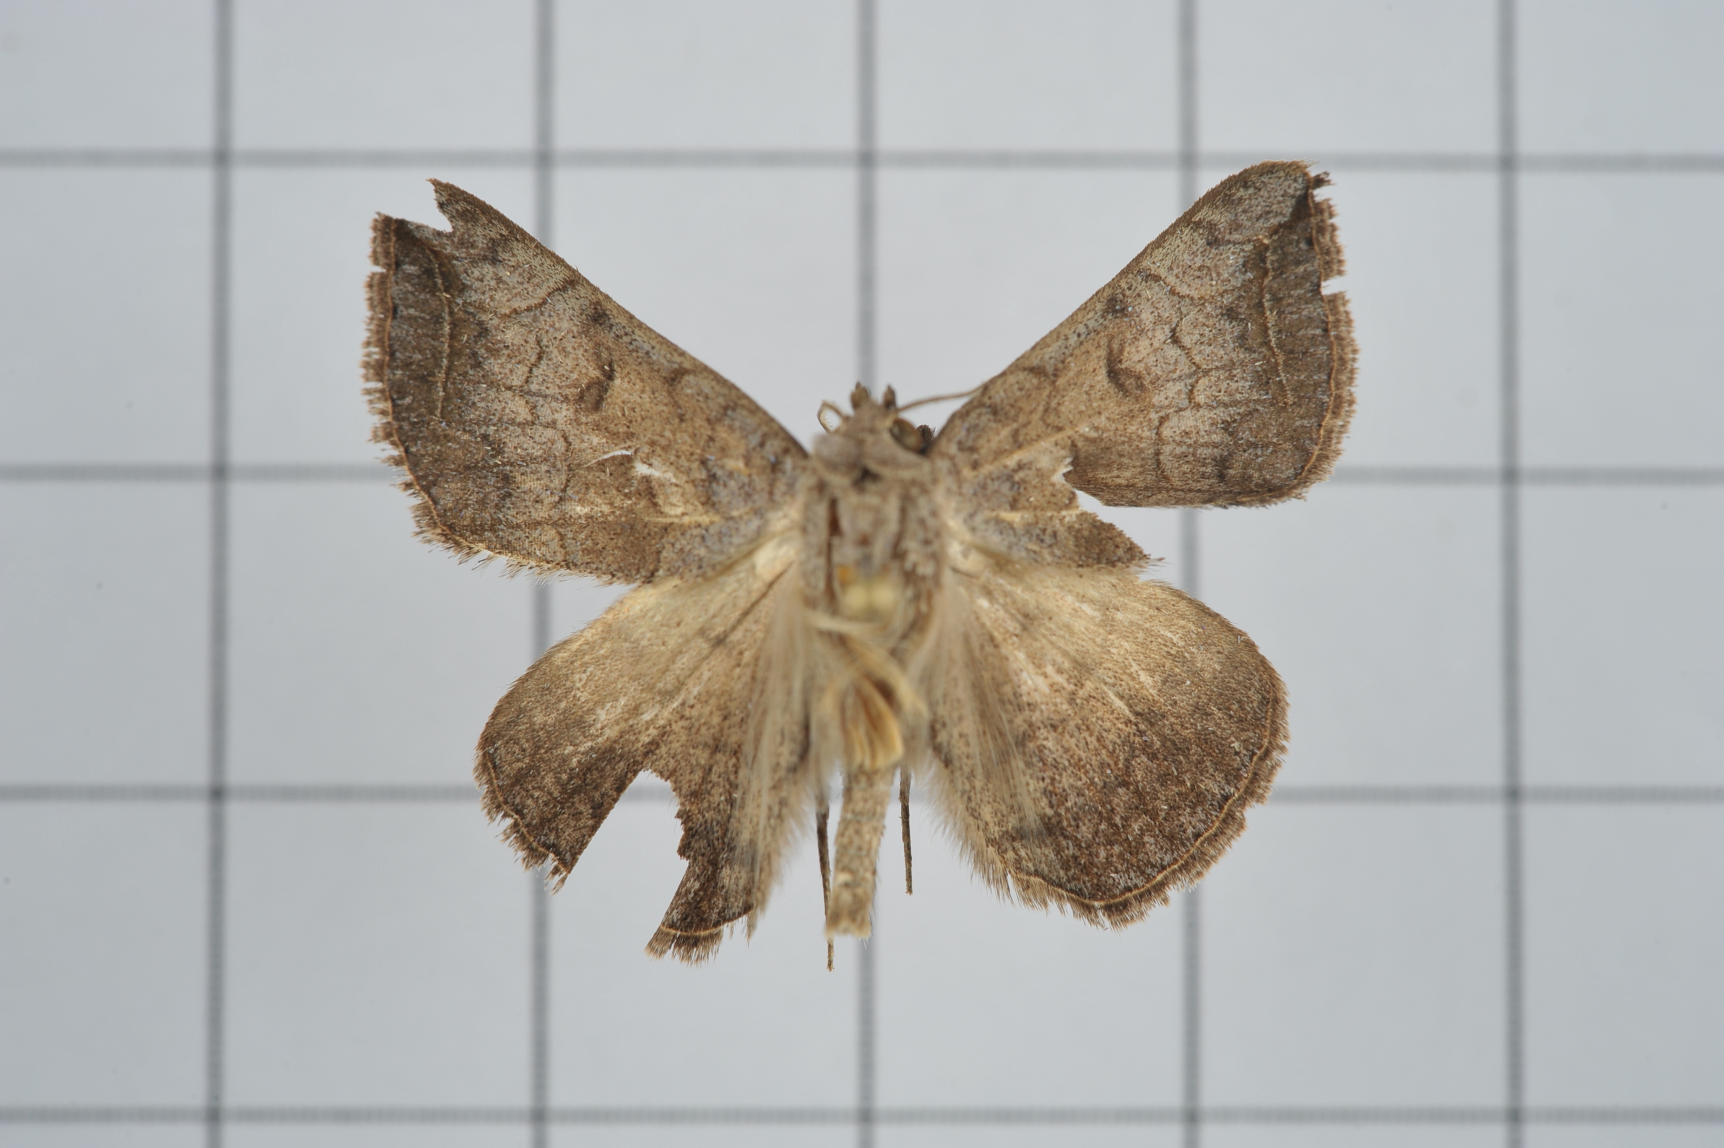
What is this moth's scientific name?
Blasticorhinus rivulosa
